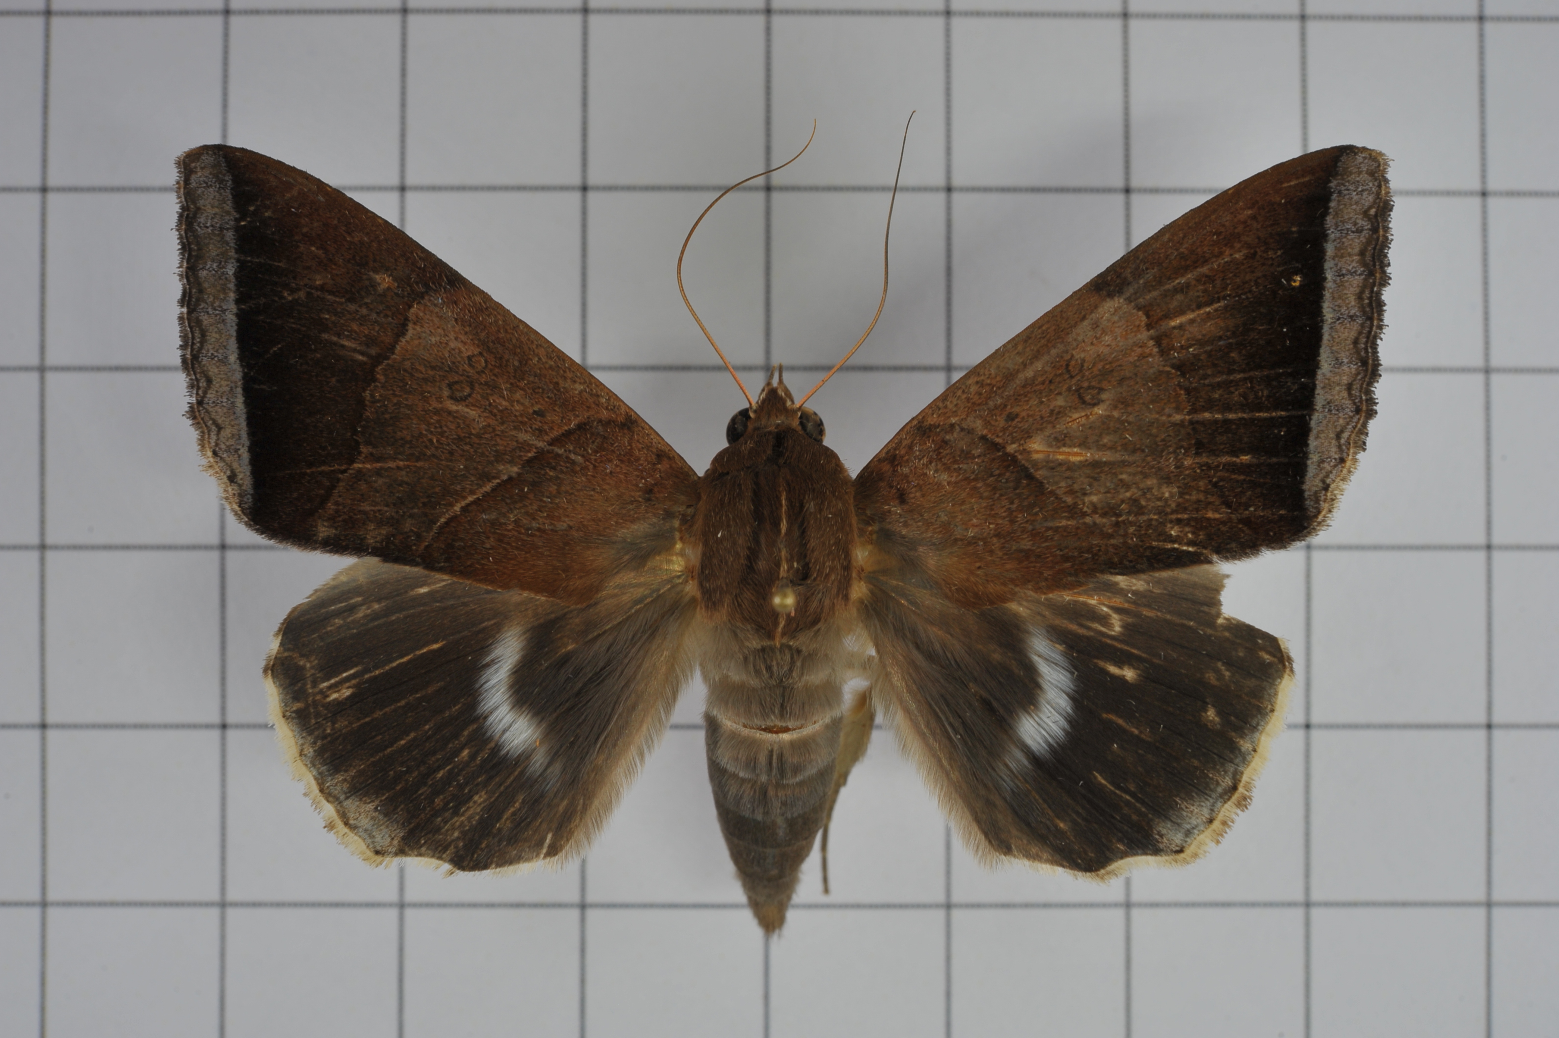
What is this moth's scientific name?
Artena dotata
